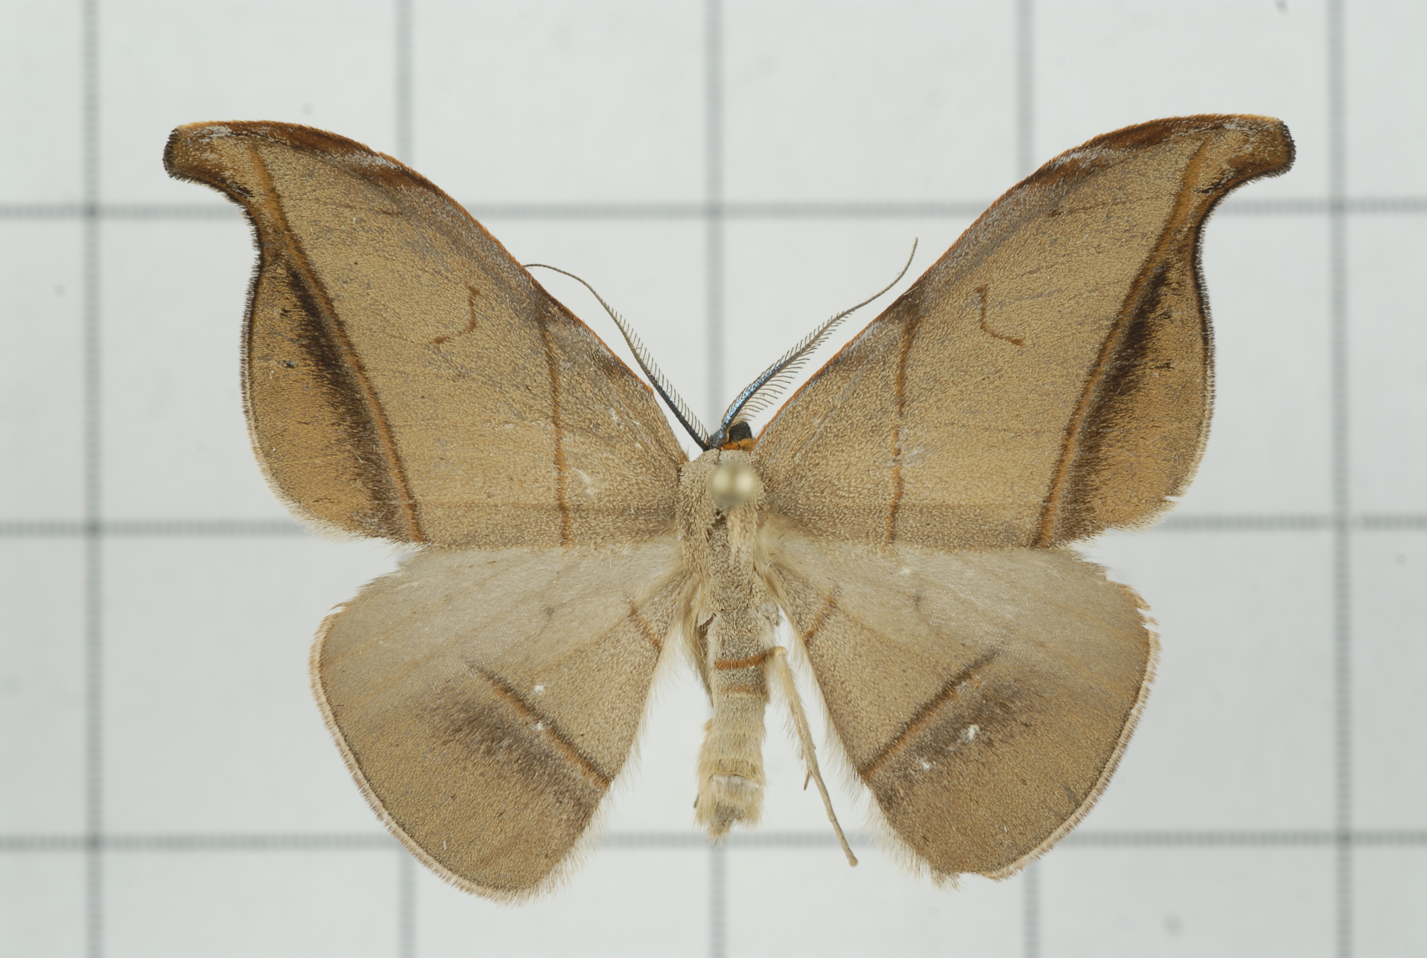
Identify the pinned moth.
Nordstromia semililacina
